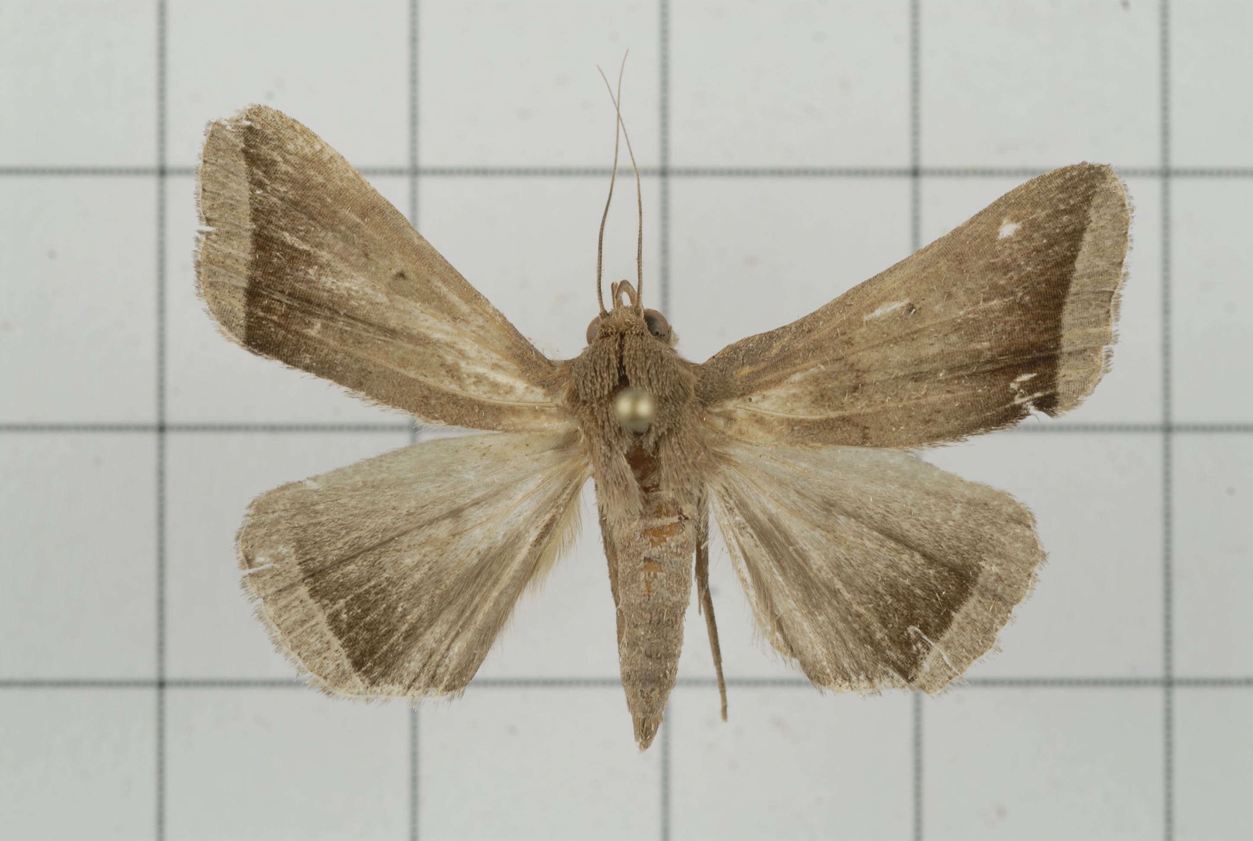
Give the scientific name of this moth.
Simplicia bimarginata
